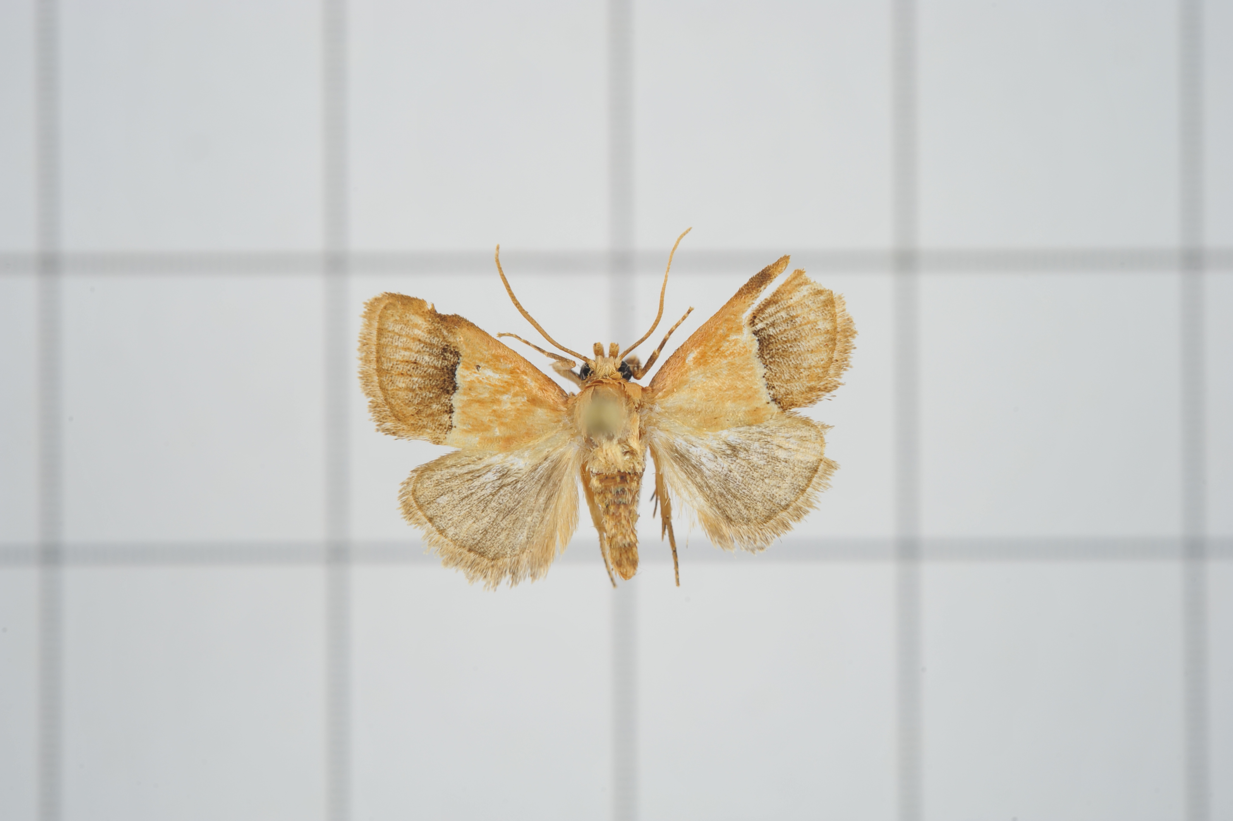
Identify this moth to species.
Trichogyia limacodiformis
